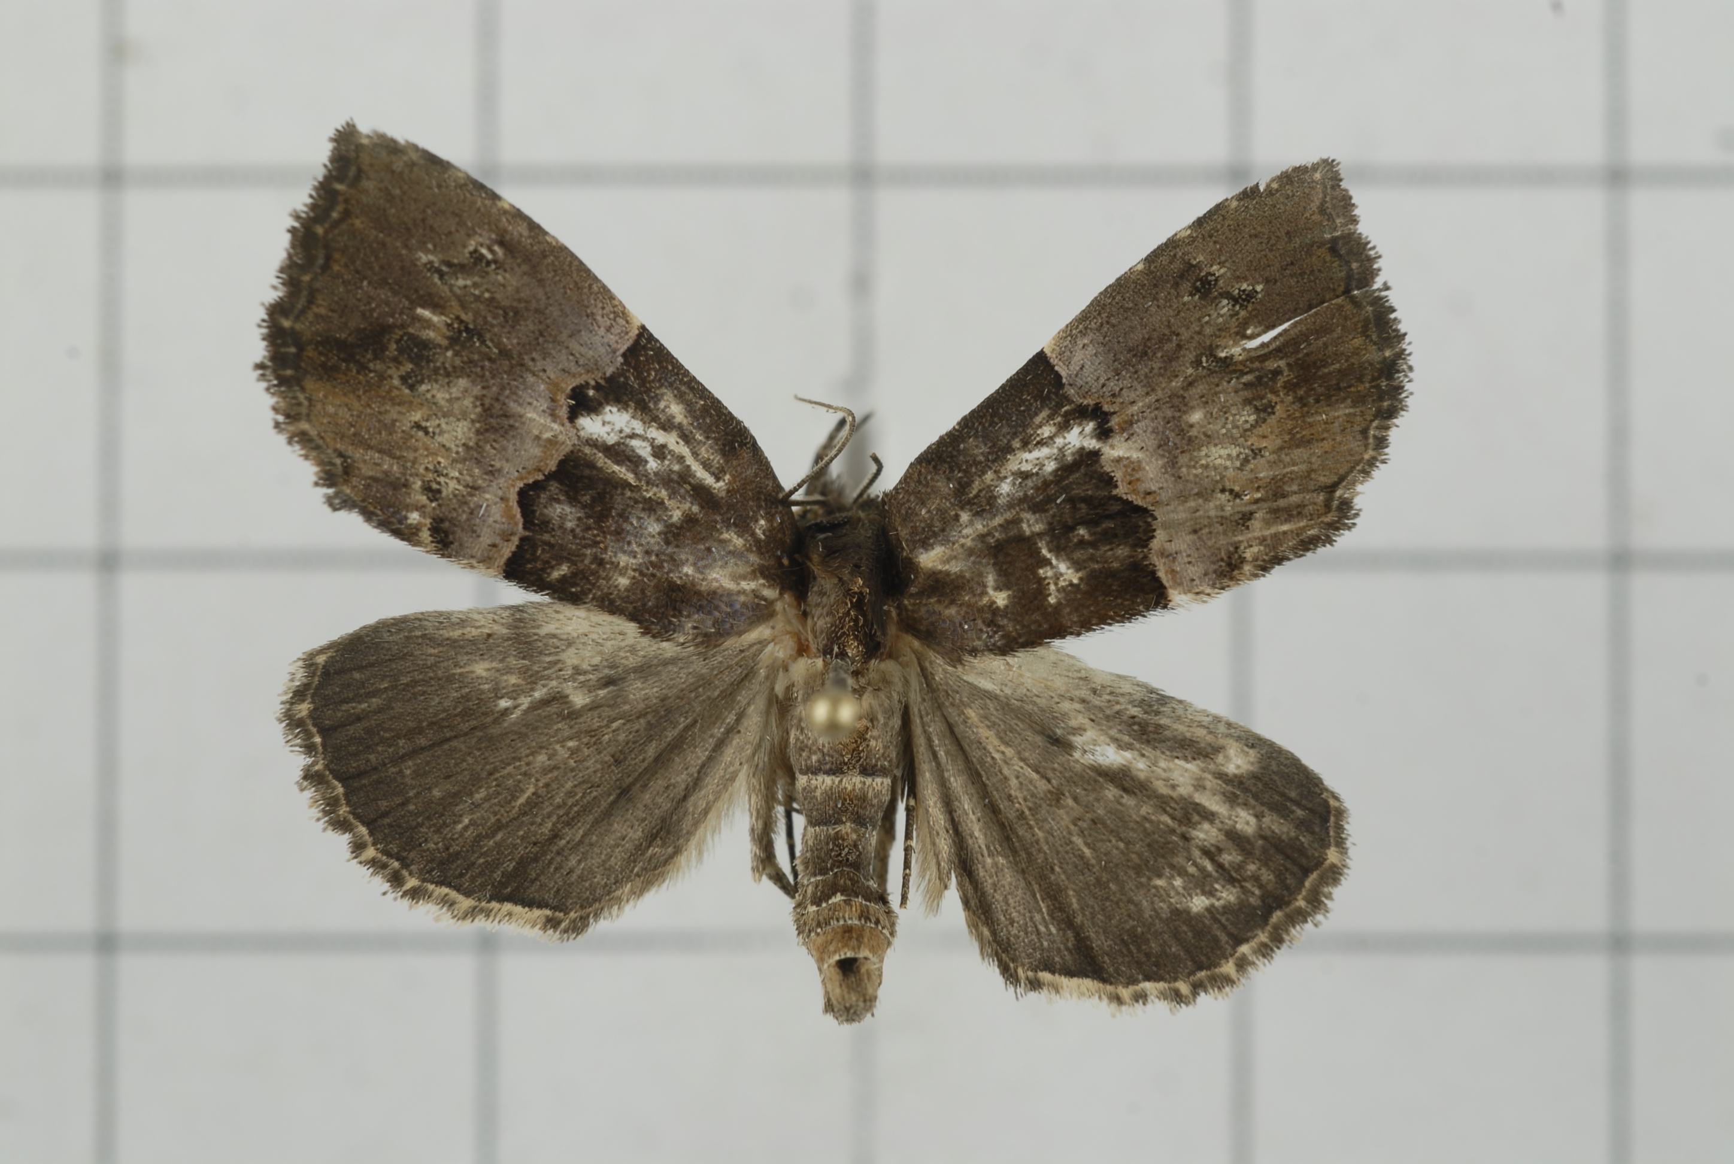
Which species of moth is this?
Dichromia indicatalis
